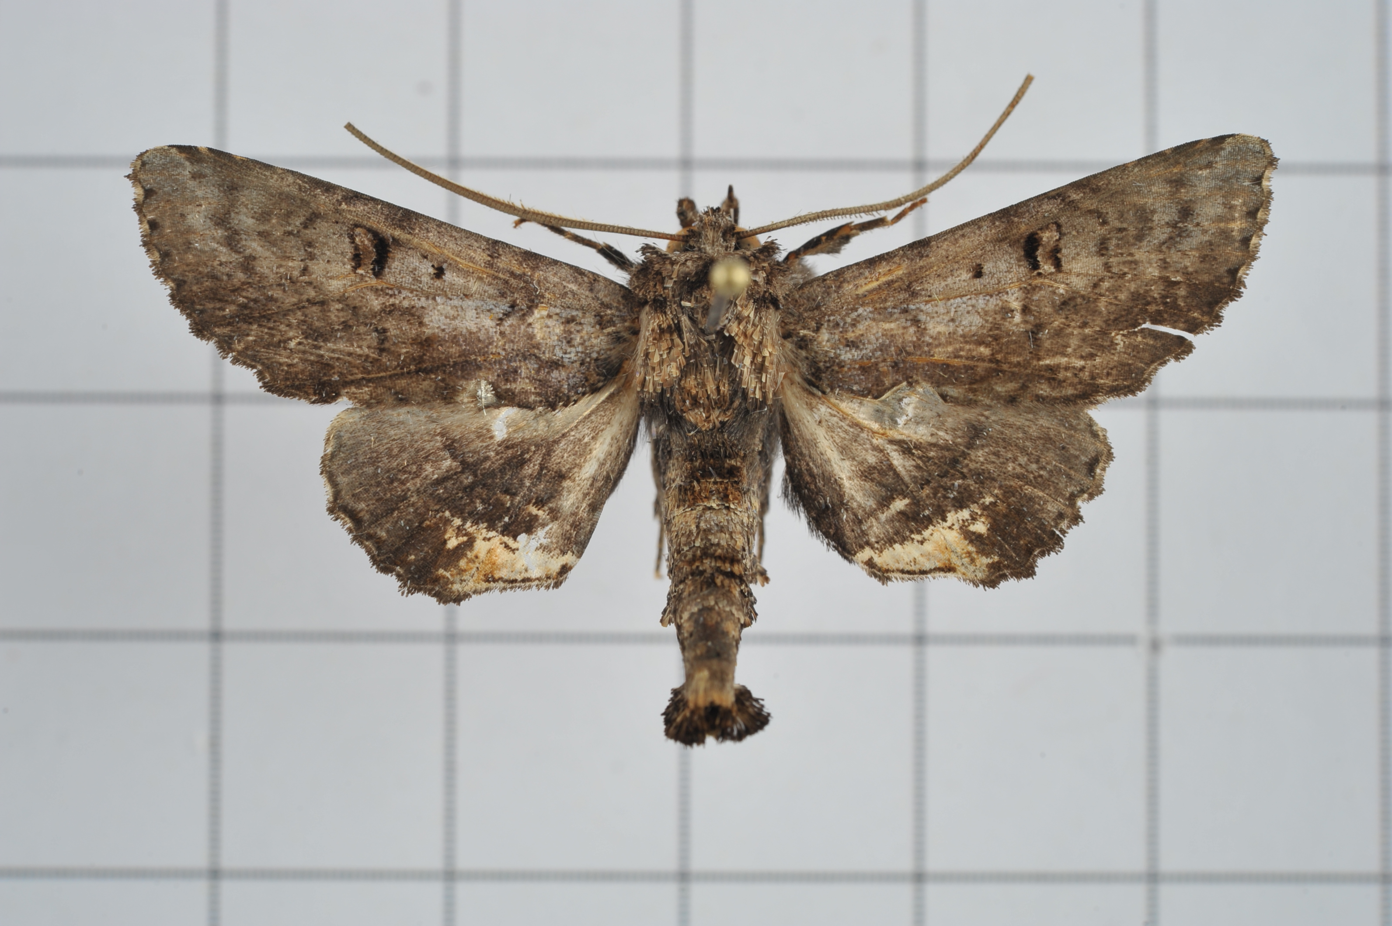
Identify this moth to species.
Anuga supraconstricta
